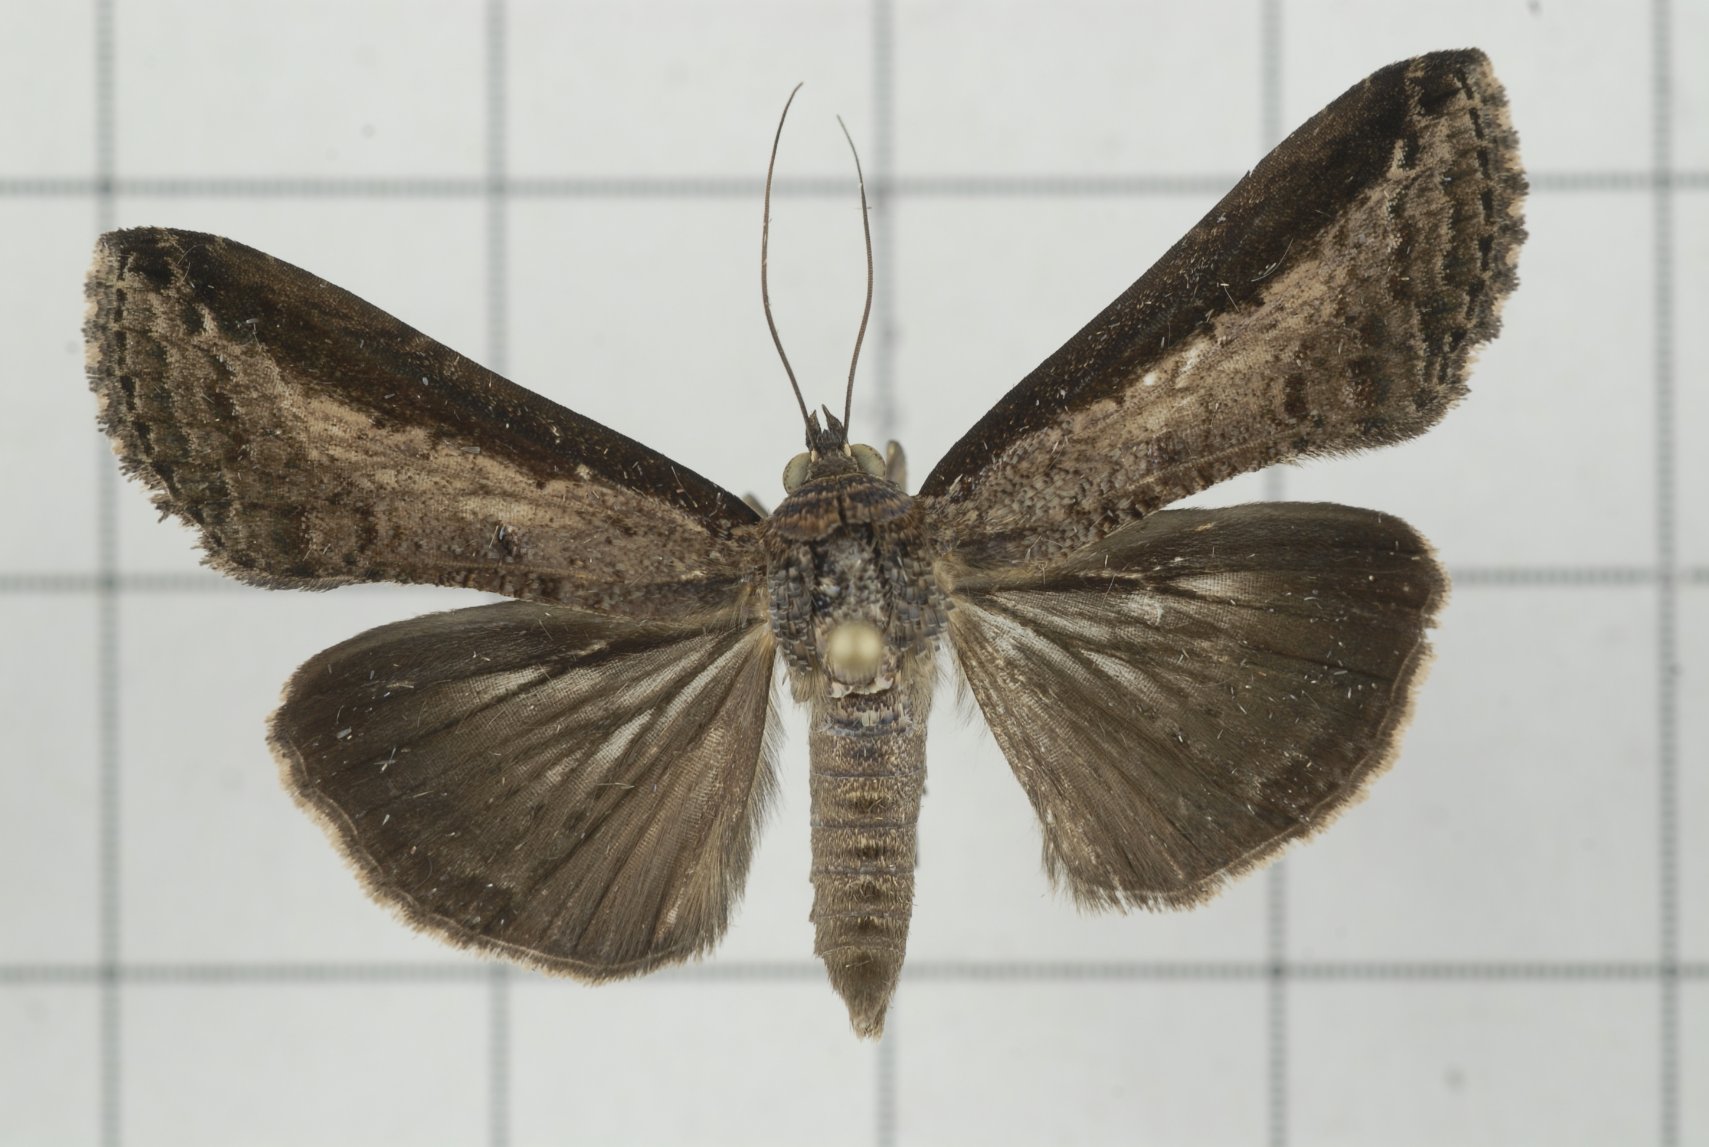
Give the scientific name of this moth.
Lophoptera squammigera
